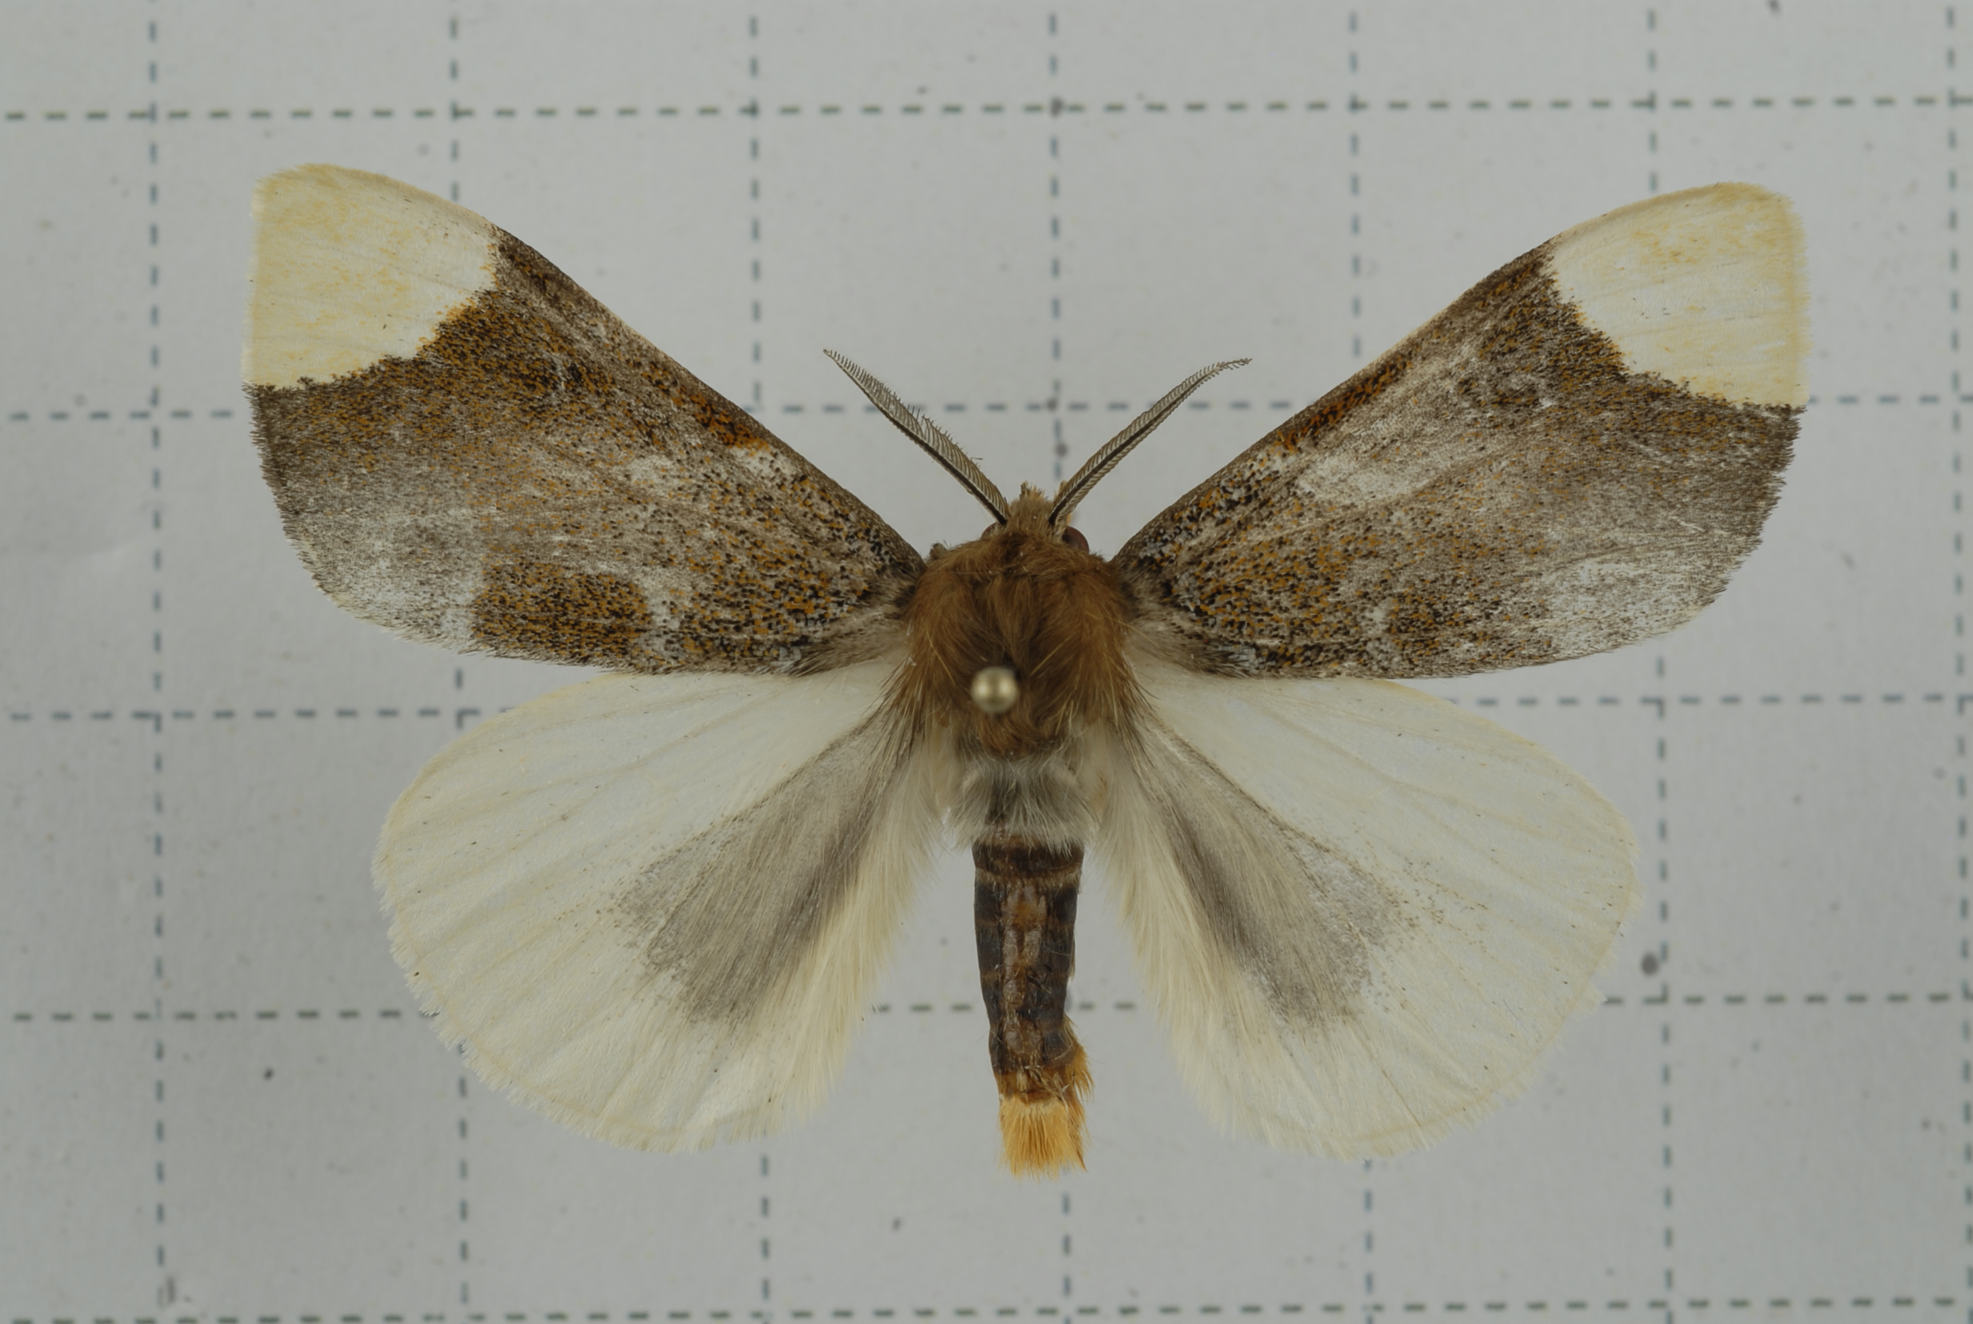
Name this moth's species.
Pida postalba
